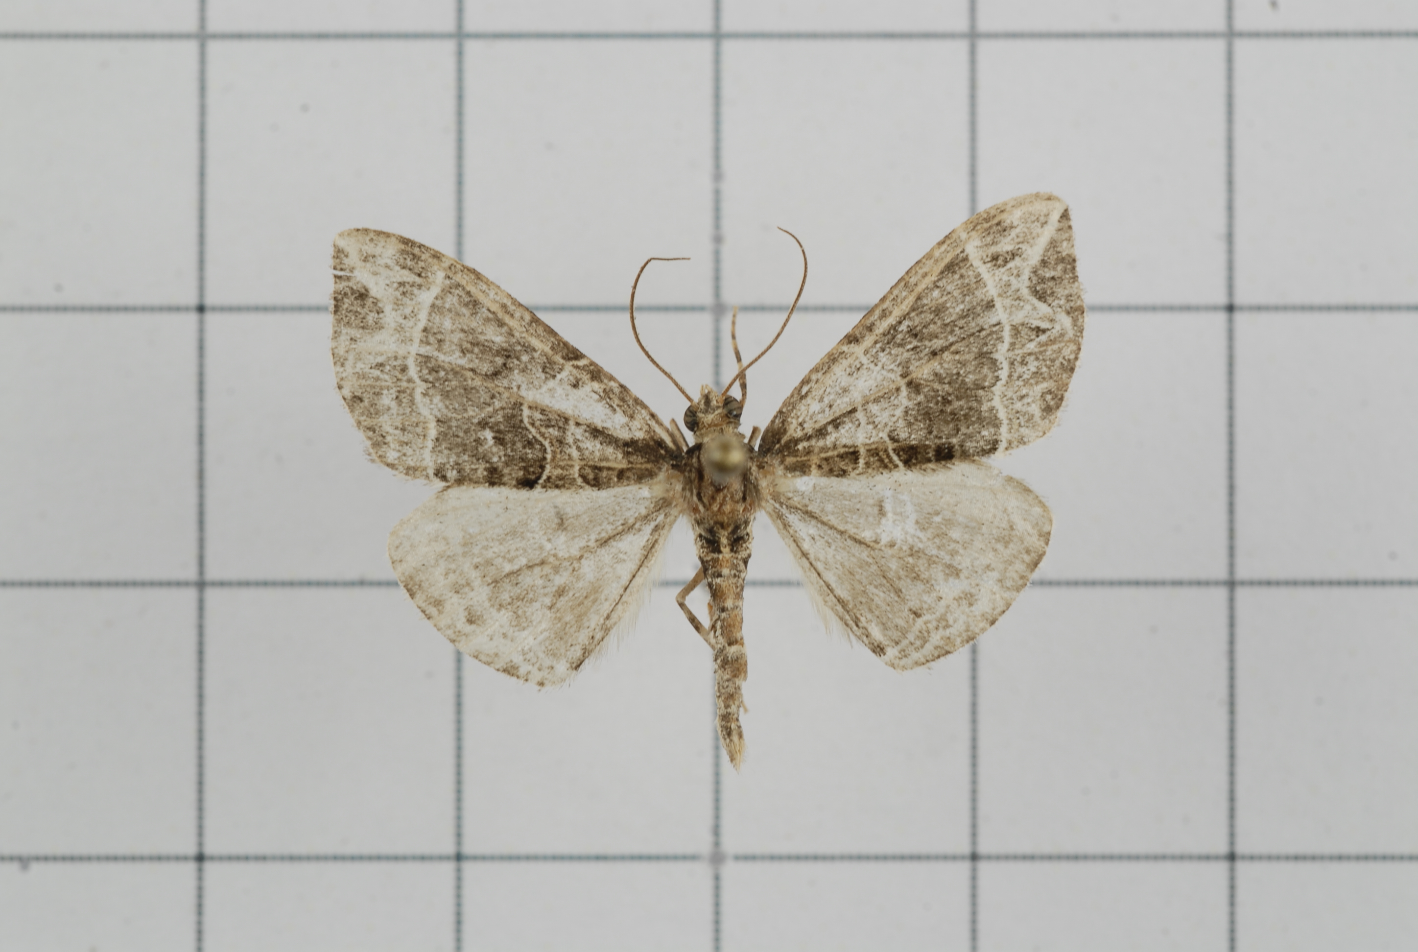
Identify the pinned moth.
Ecliptopera umbrosaria stathera
